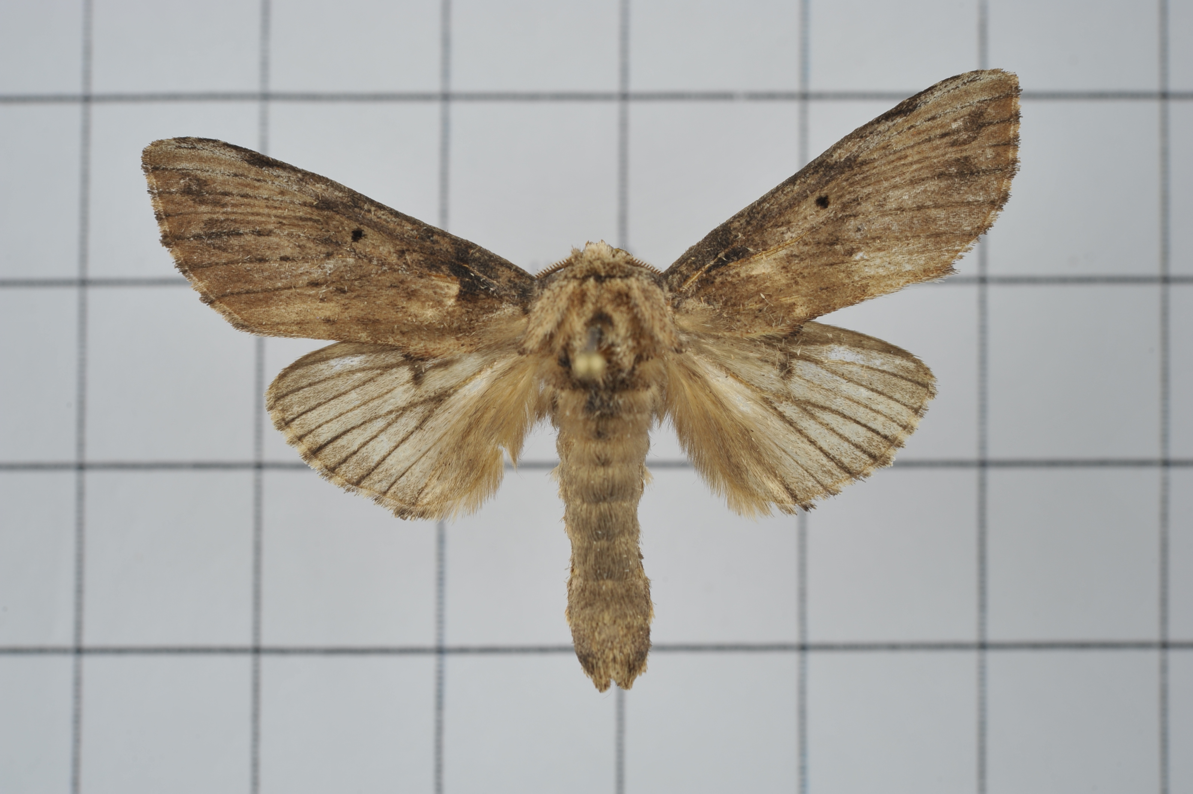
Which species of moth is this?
Norracoides basinotata
